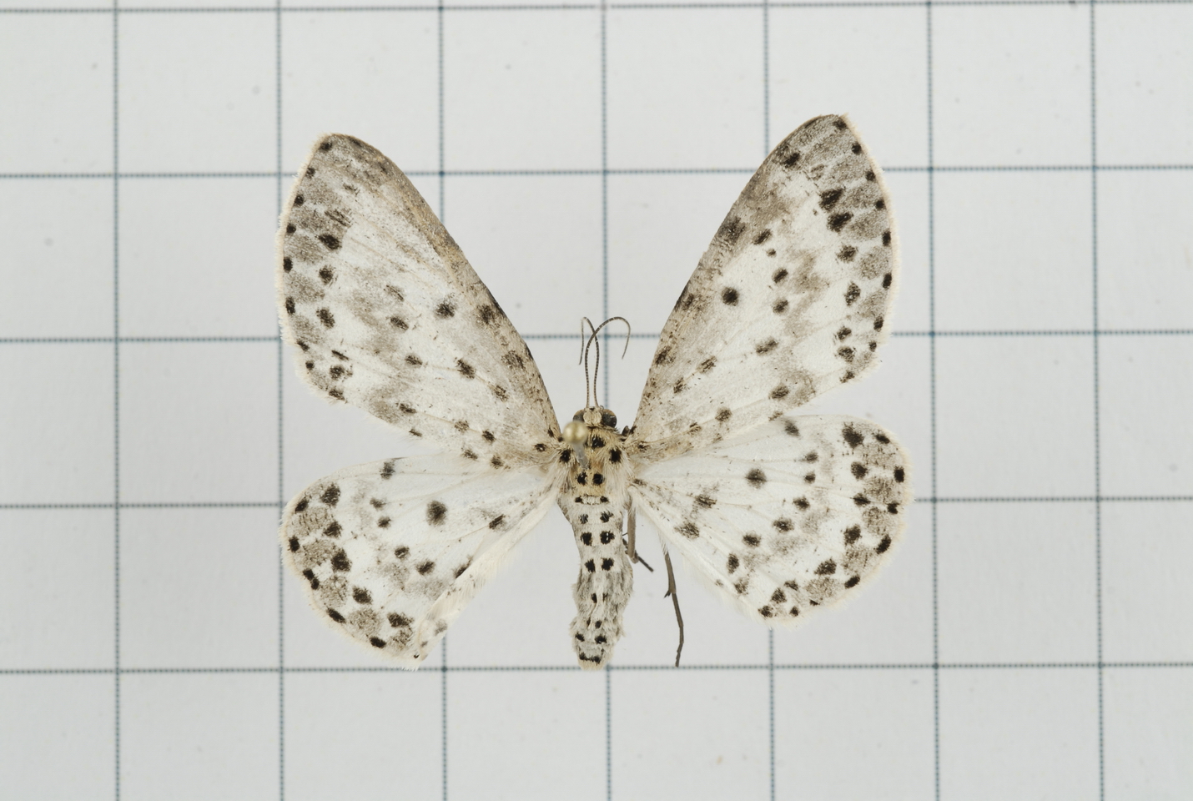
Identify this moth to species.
Percnia suffusa
